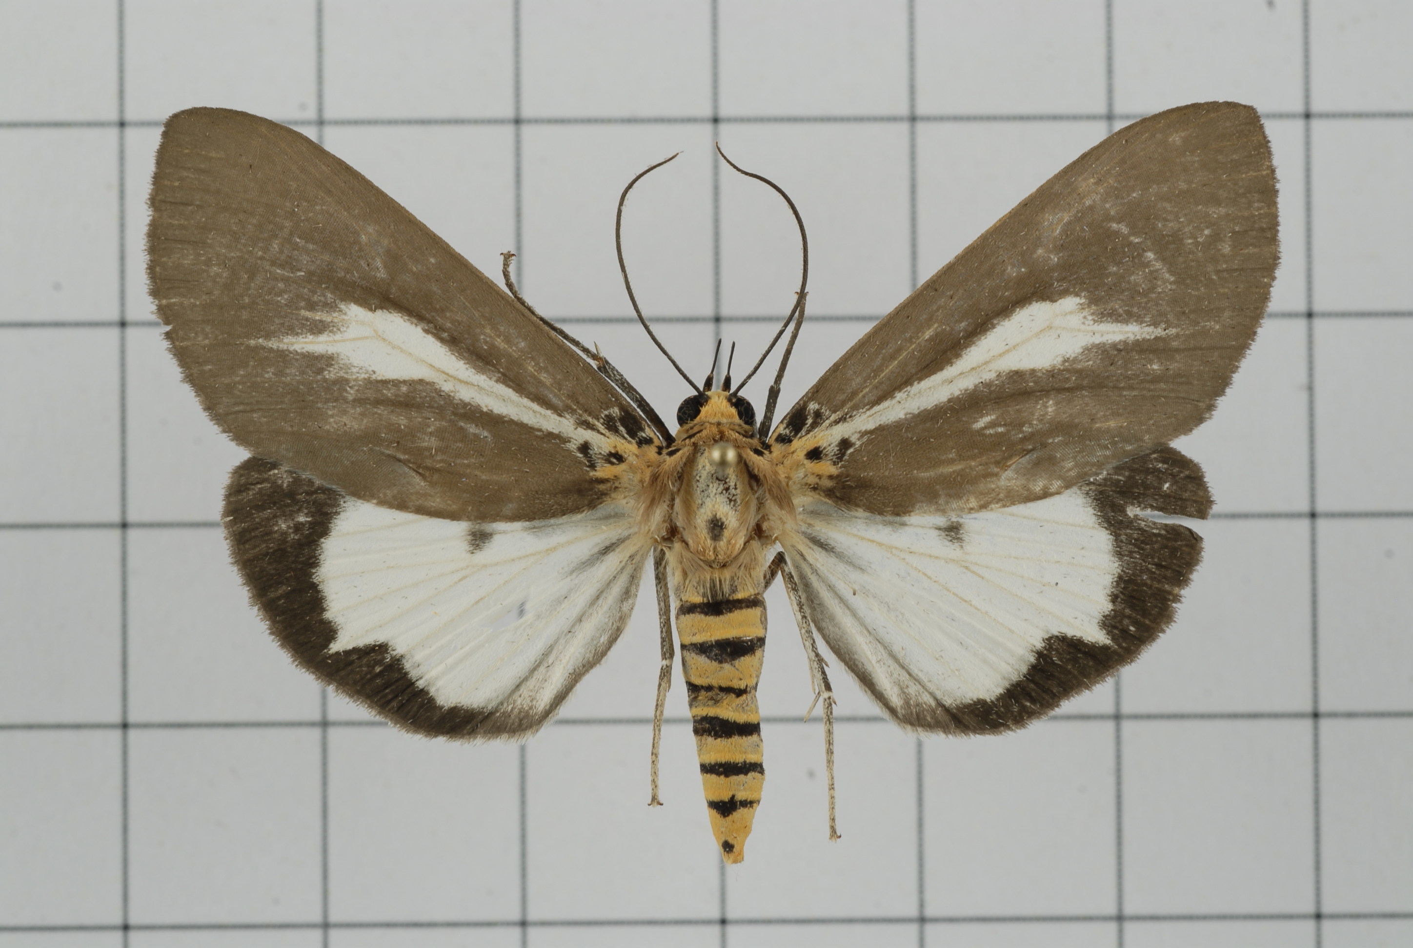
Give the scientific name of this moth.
Asota heliconia zebrina
